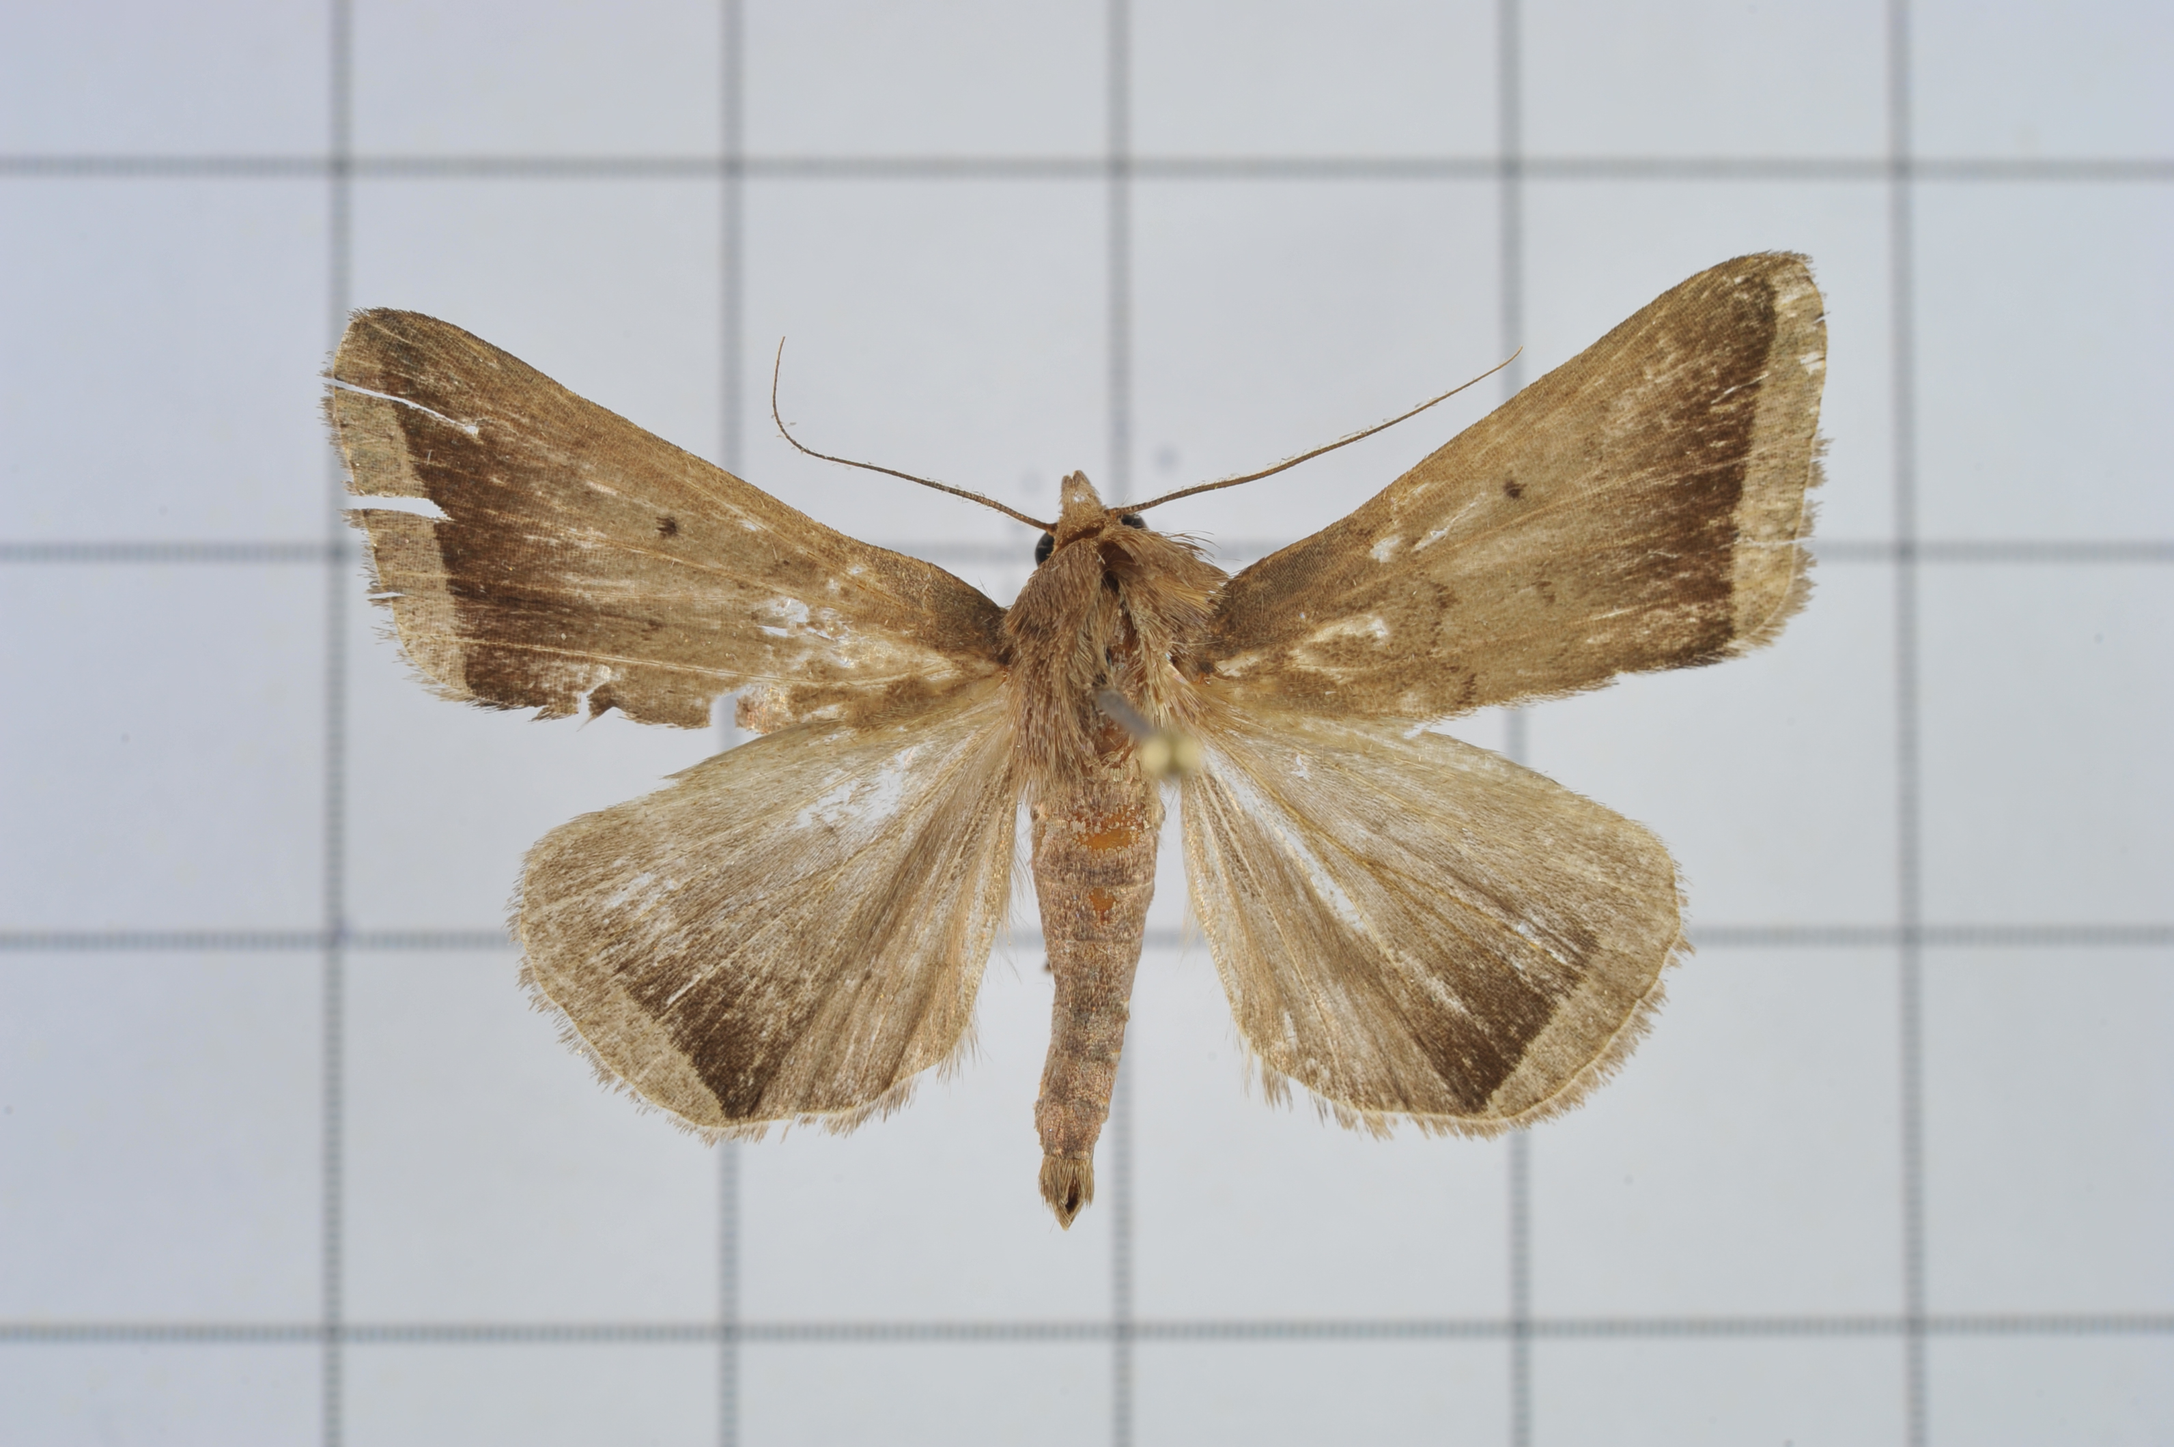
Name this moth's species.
Simplicia bimarginata
